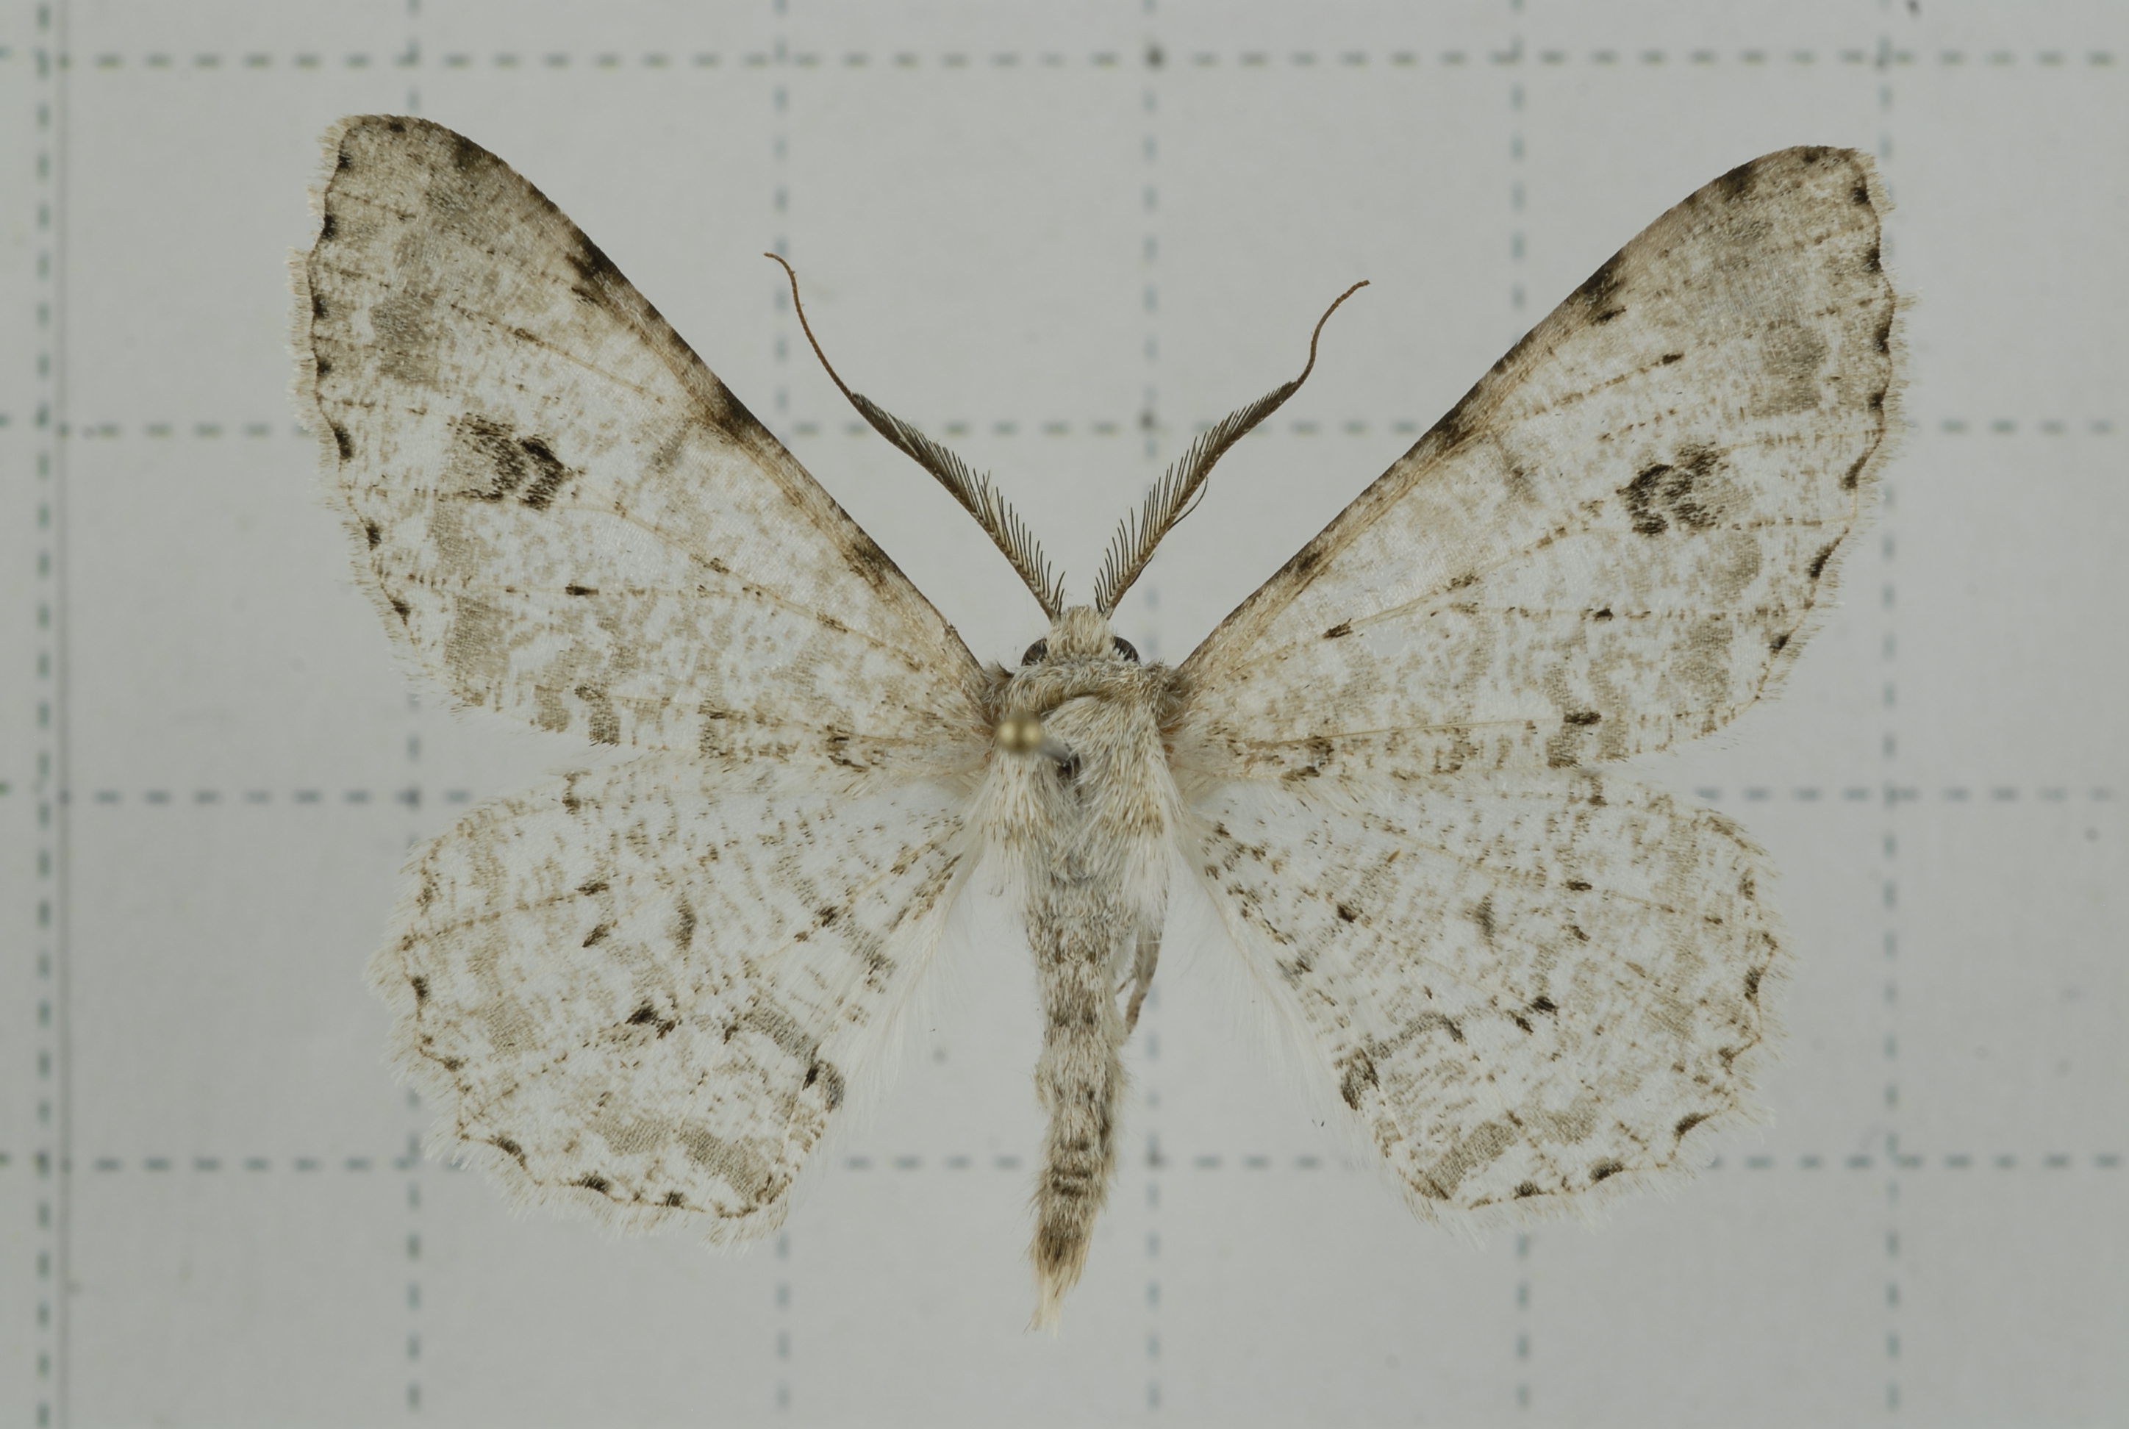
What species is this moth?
Lassaba parvalbidaria parvalbidaria
